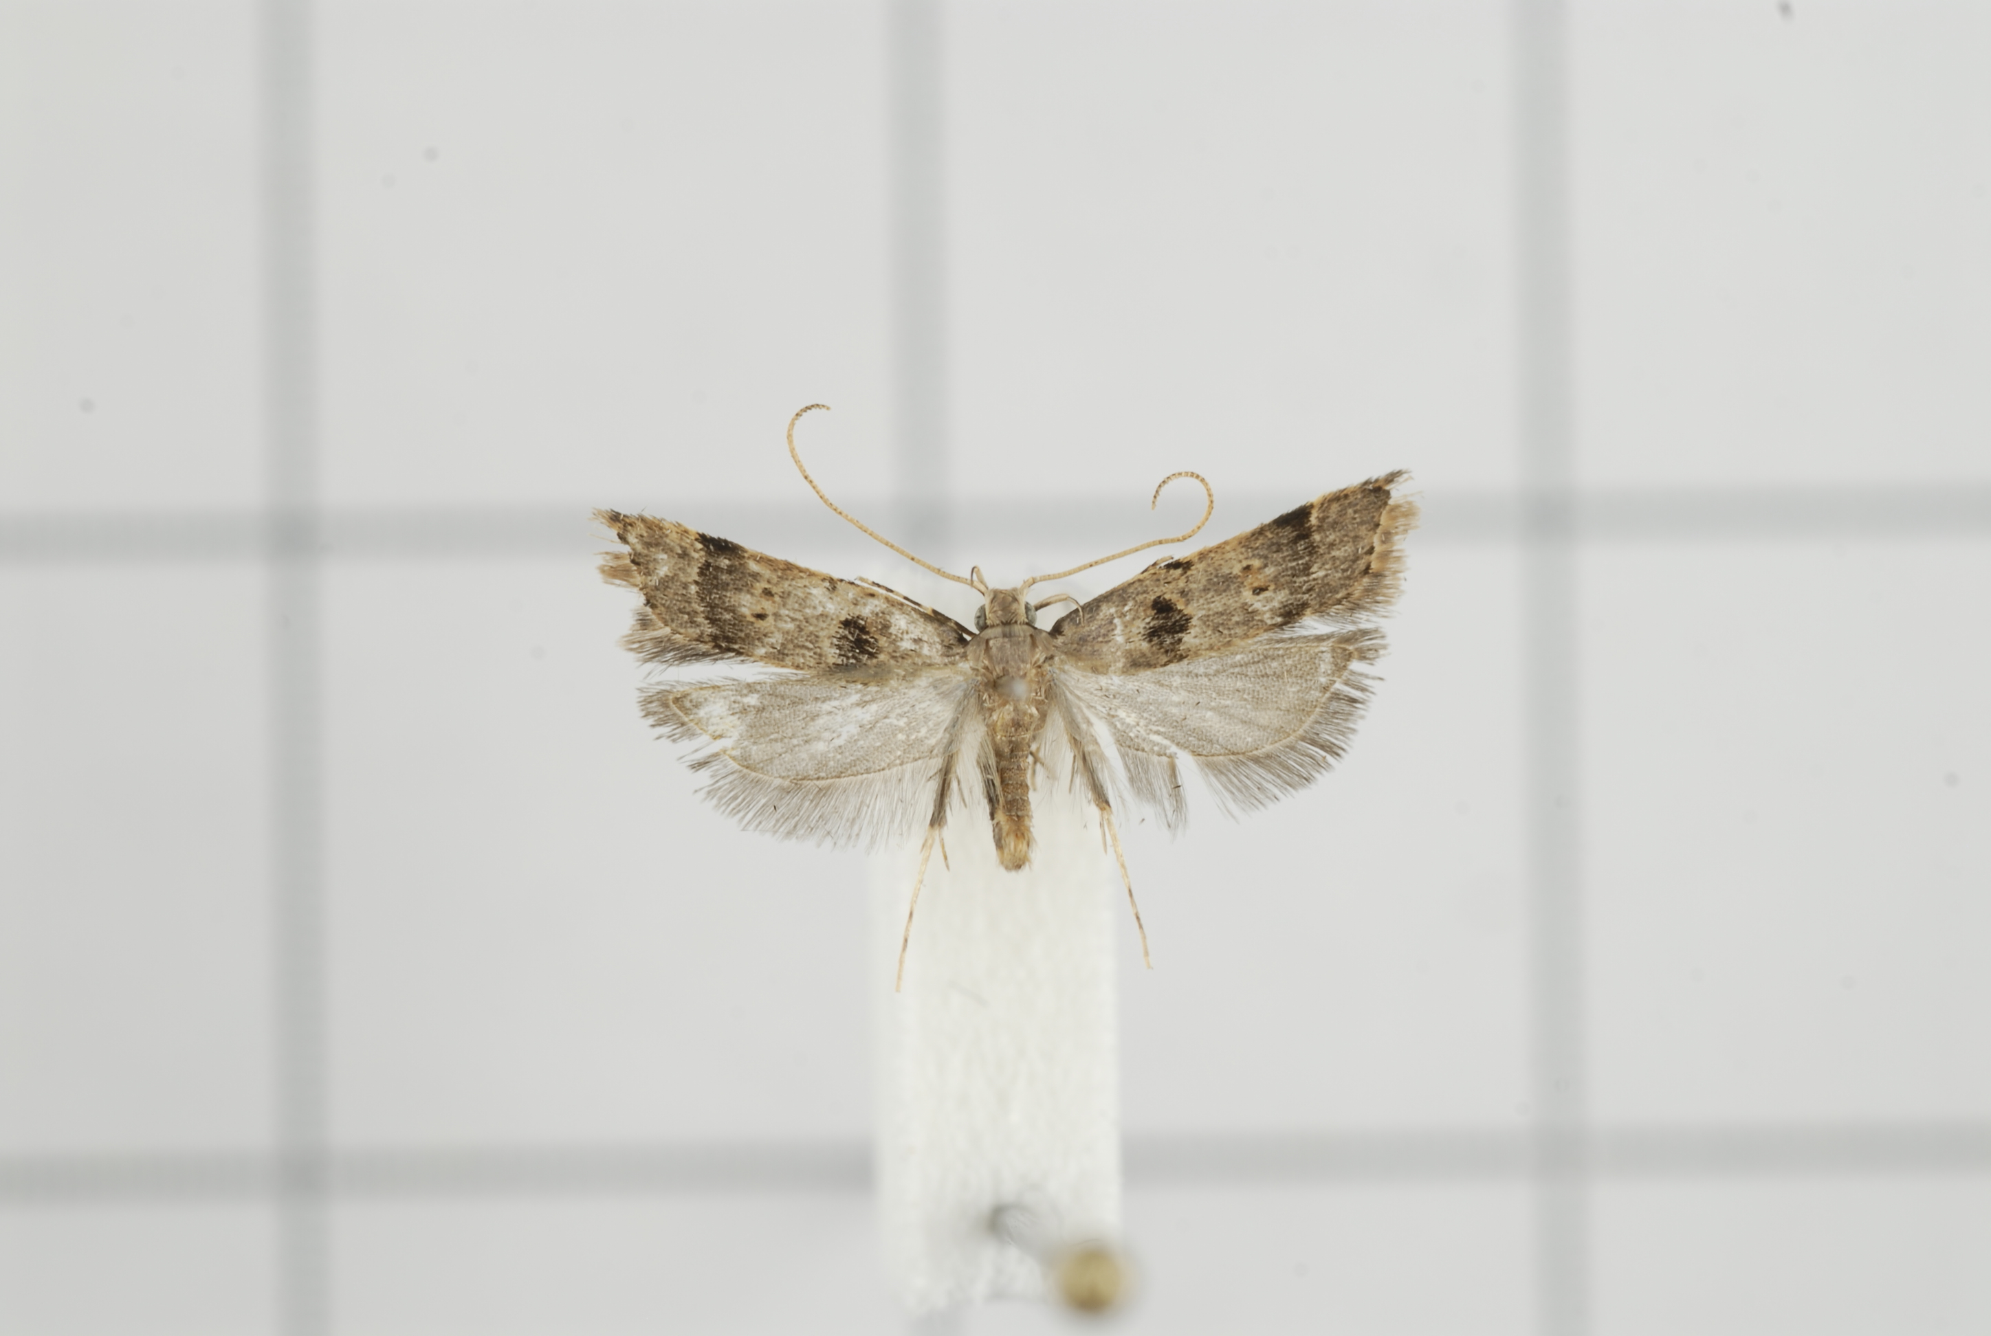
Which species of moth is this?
Deltoplastis lobigera
